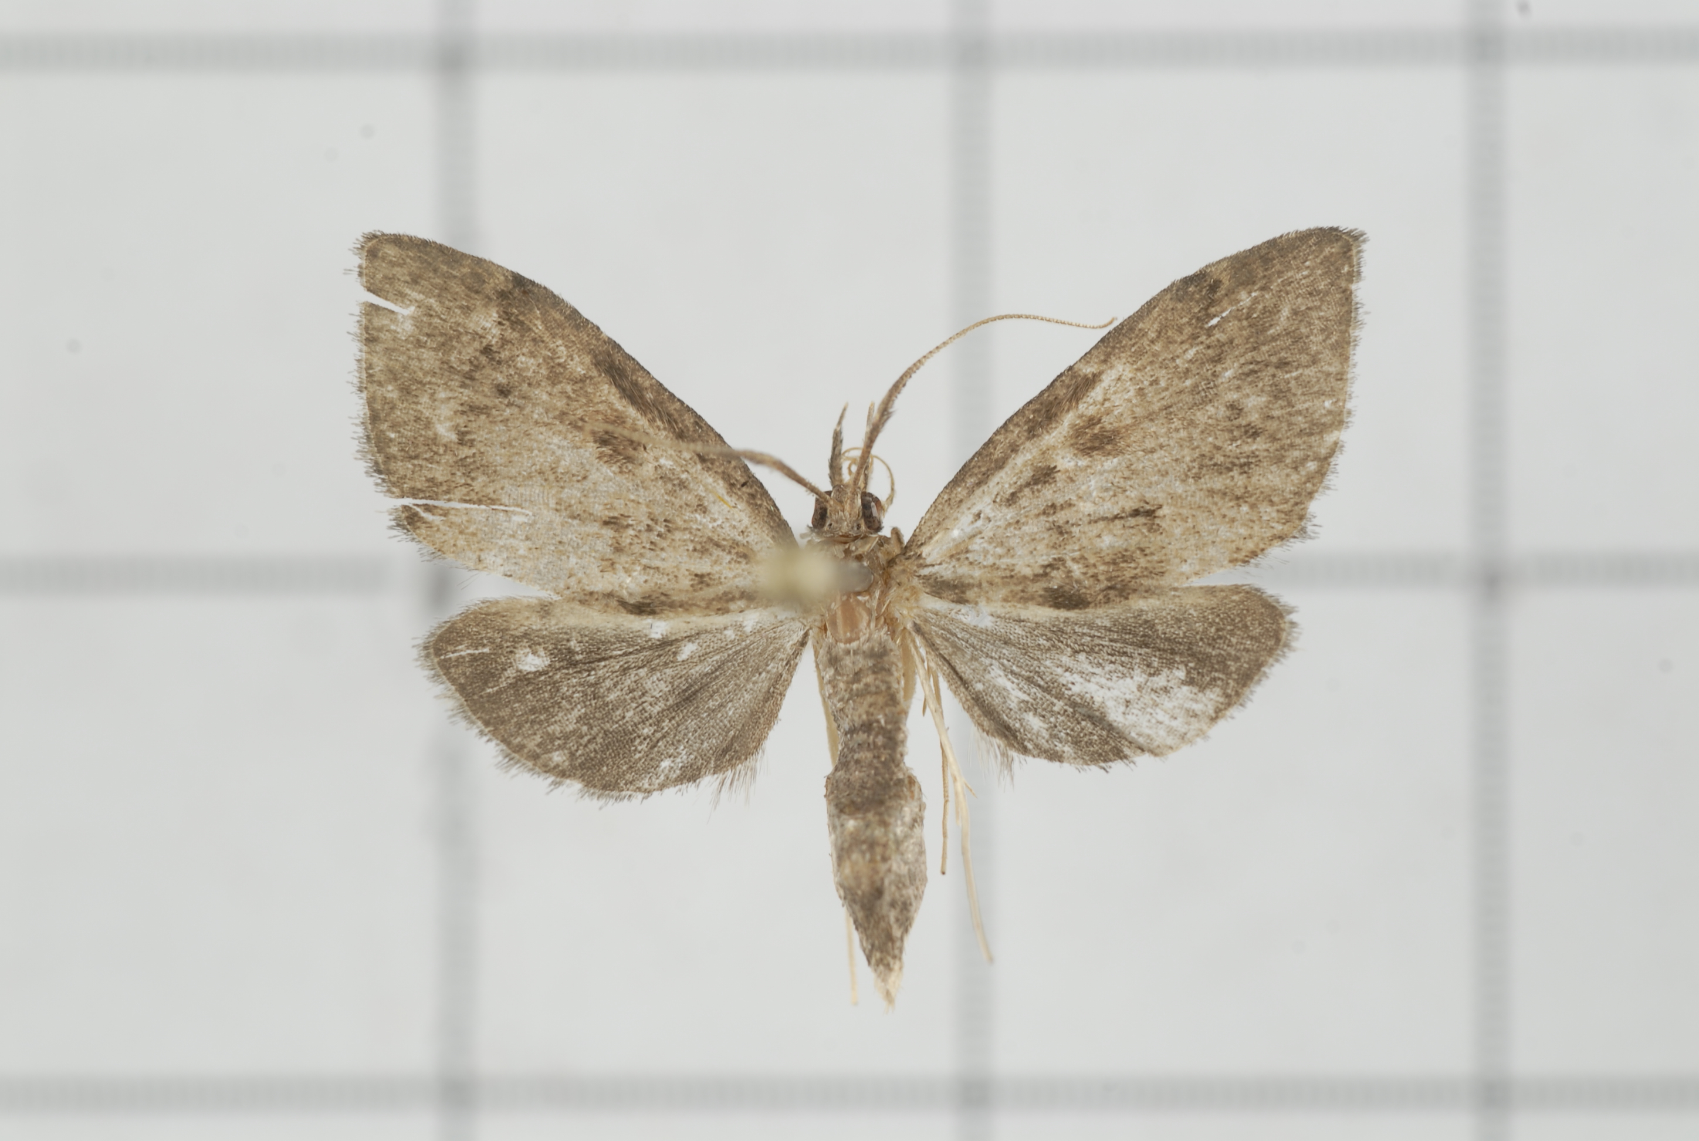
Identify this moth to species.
Camptomastix hisbonalis
